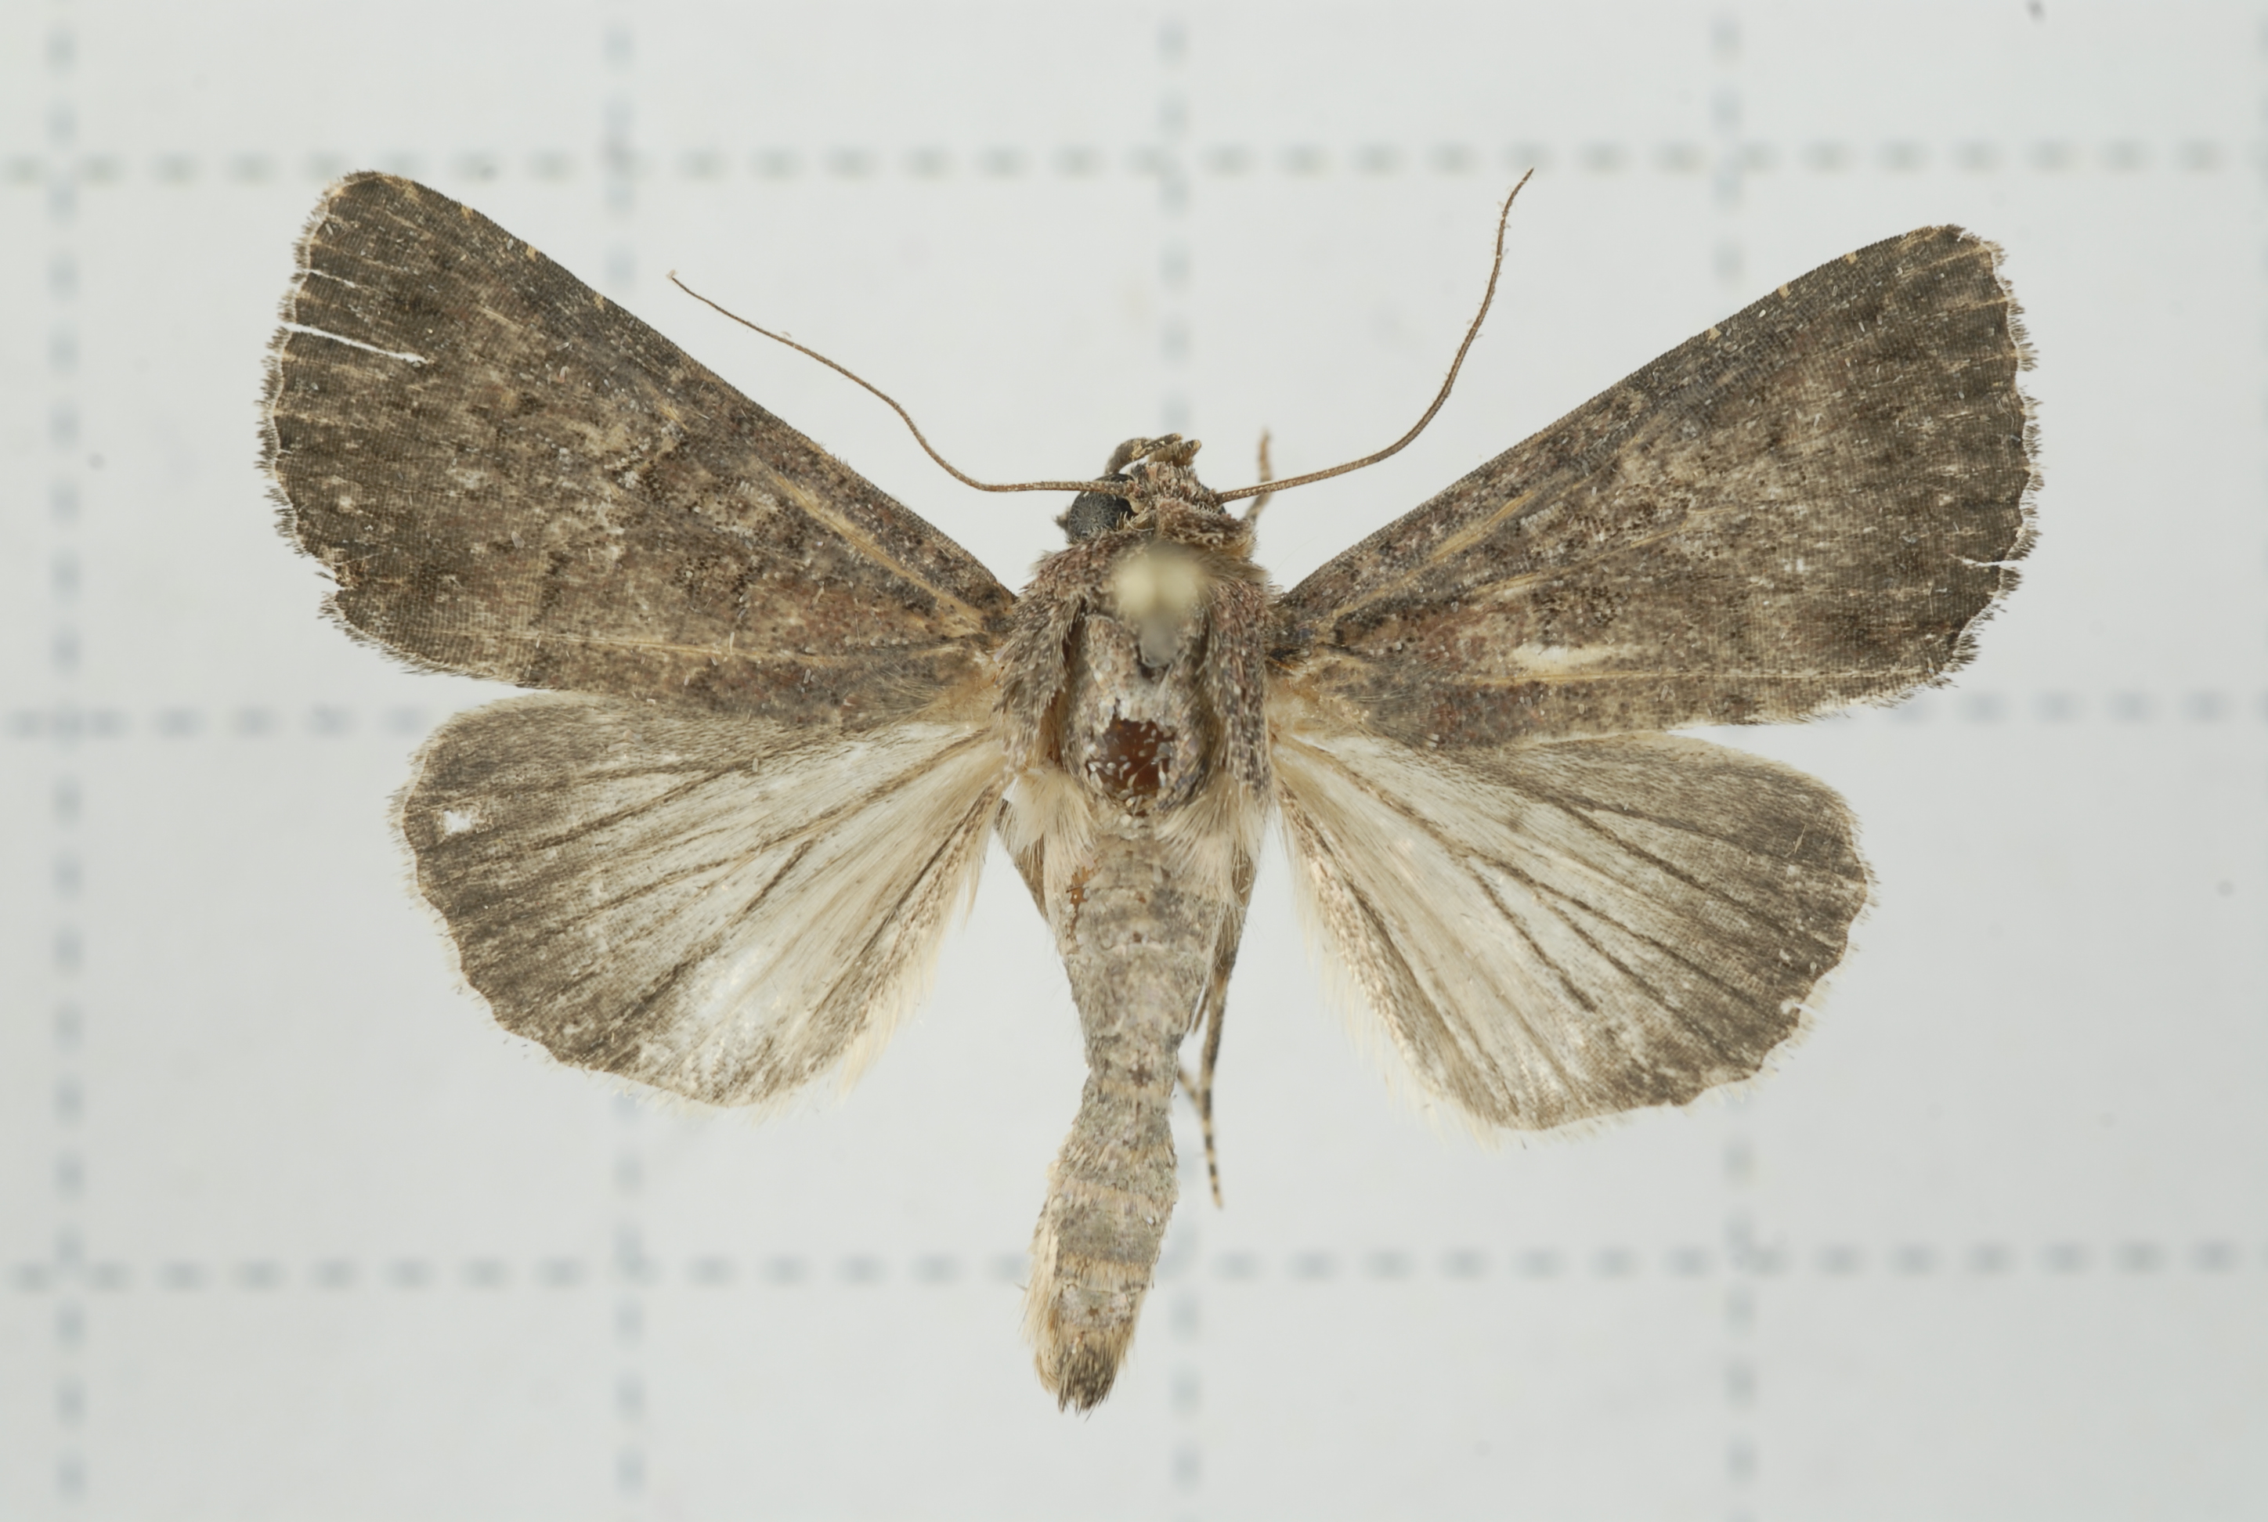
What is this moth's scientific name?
Condica illecta
